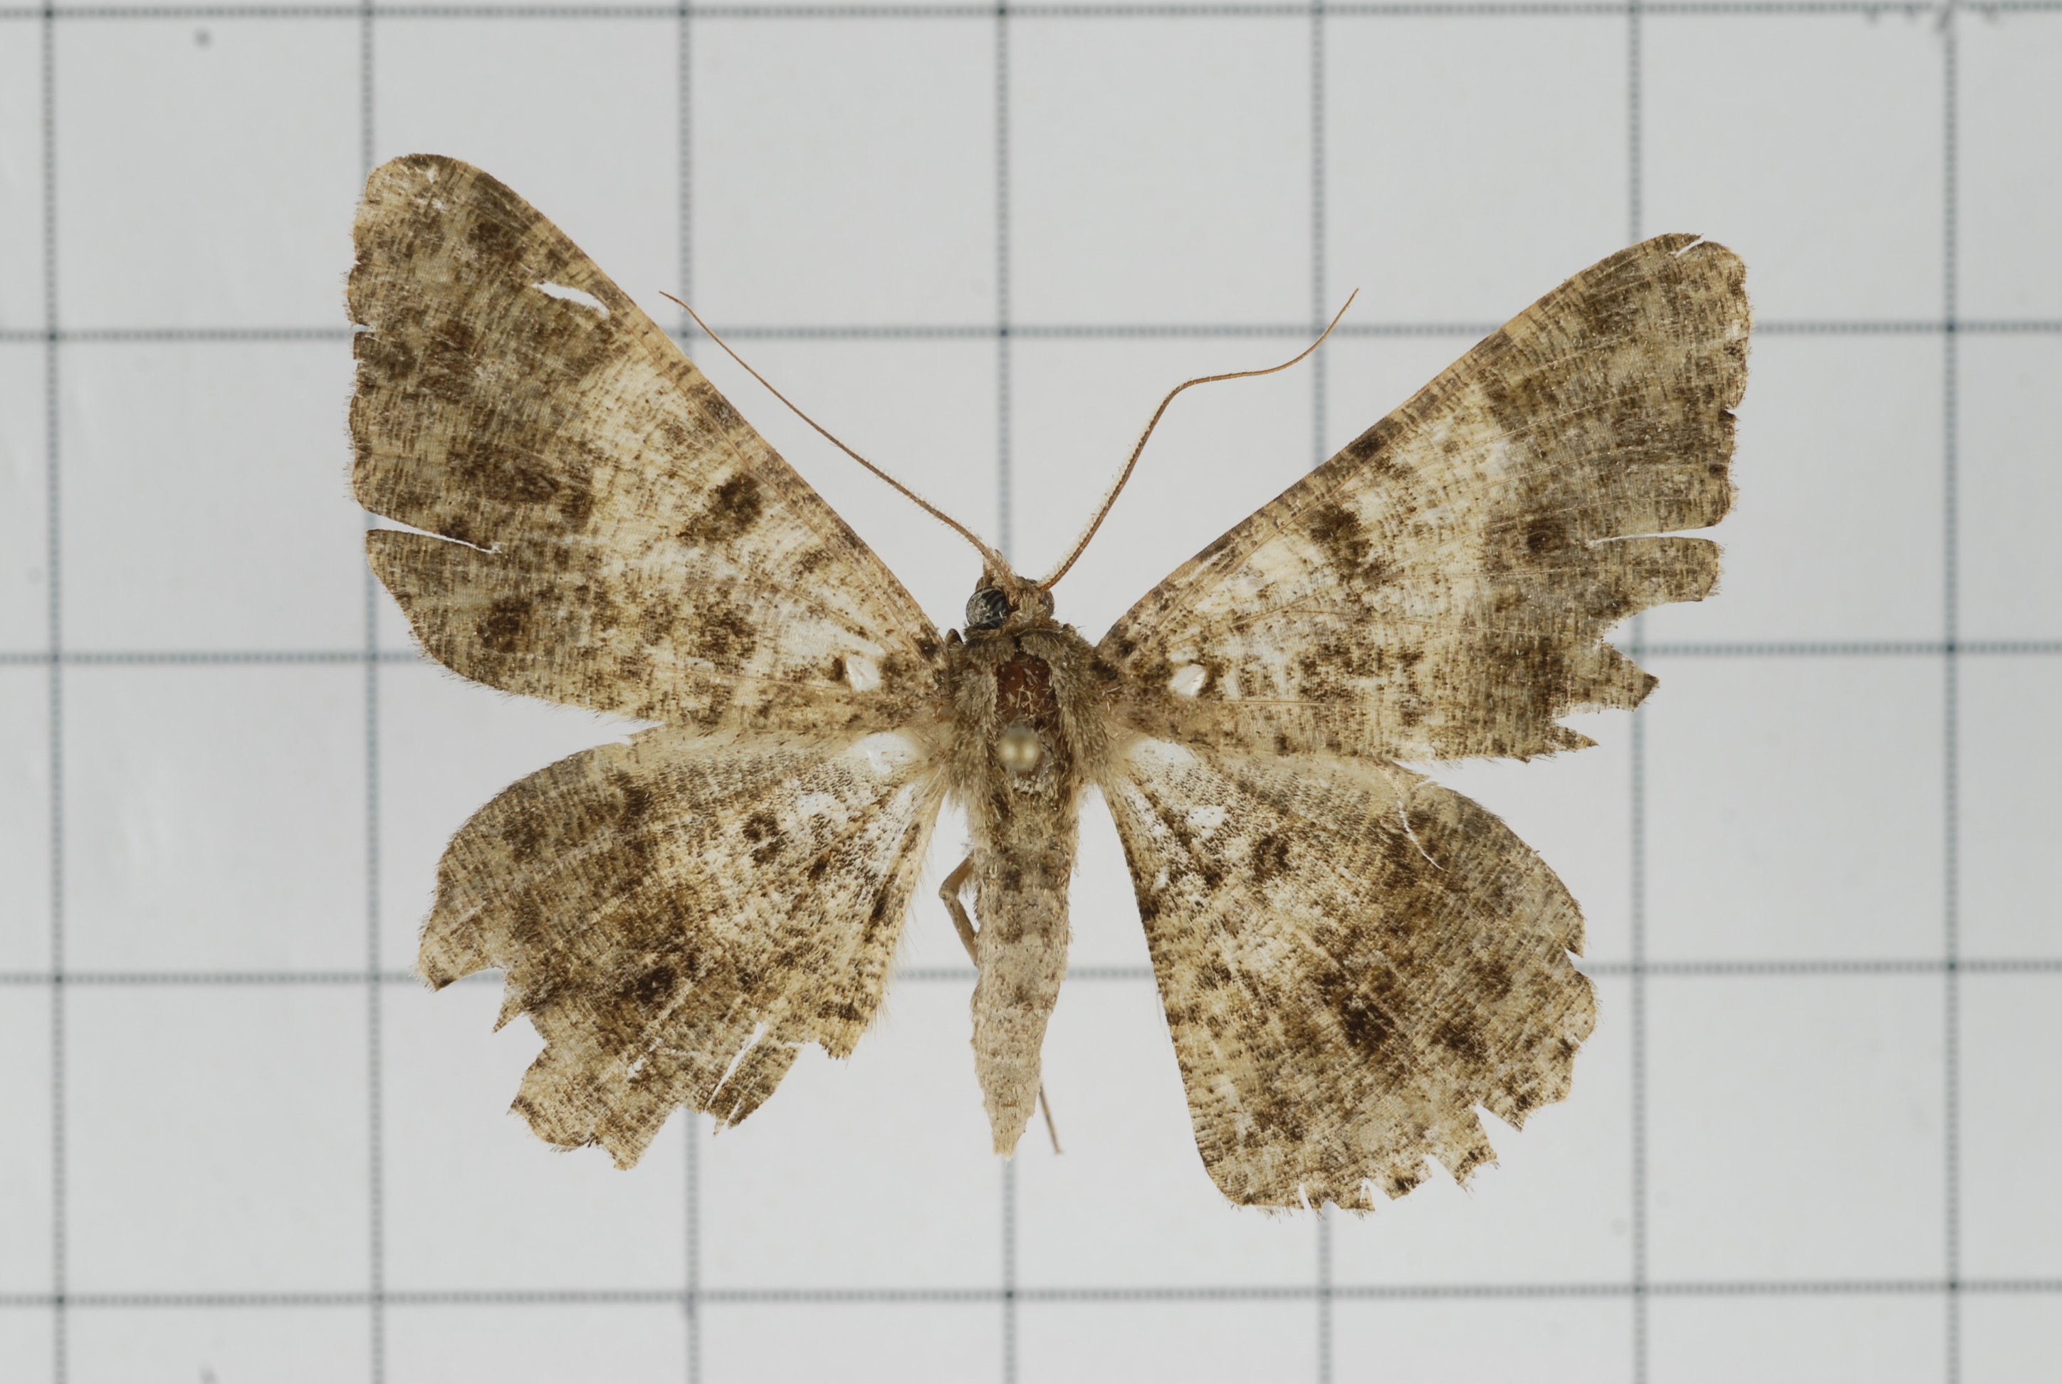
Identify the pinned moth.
Racotis boarmiaria
